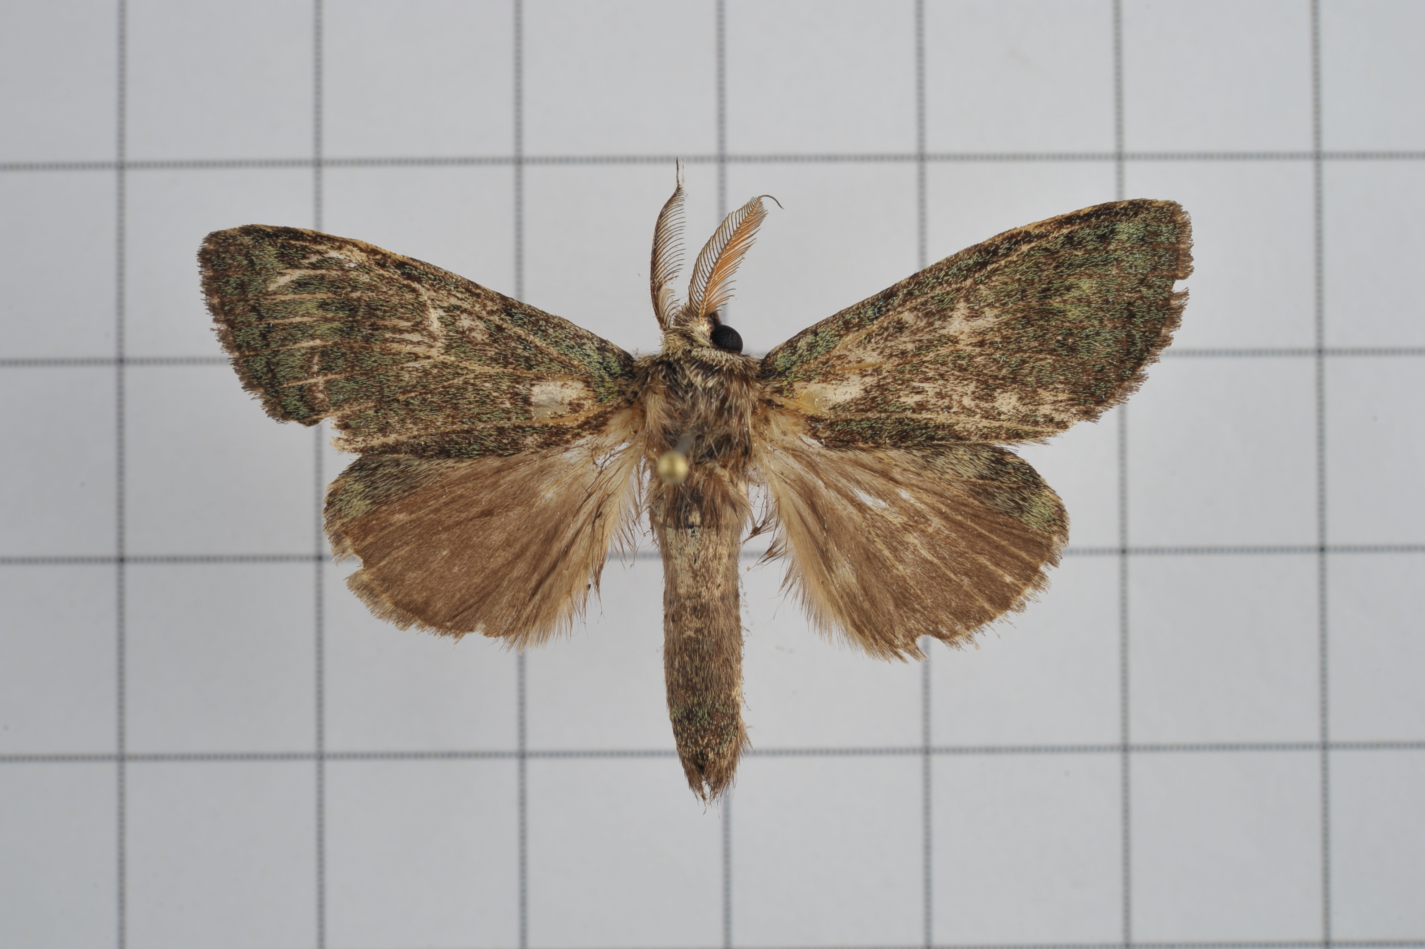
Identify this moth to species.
Syntypistis viridipicta
